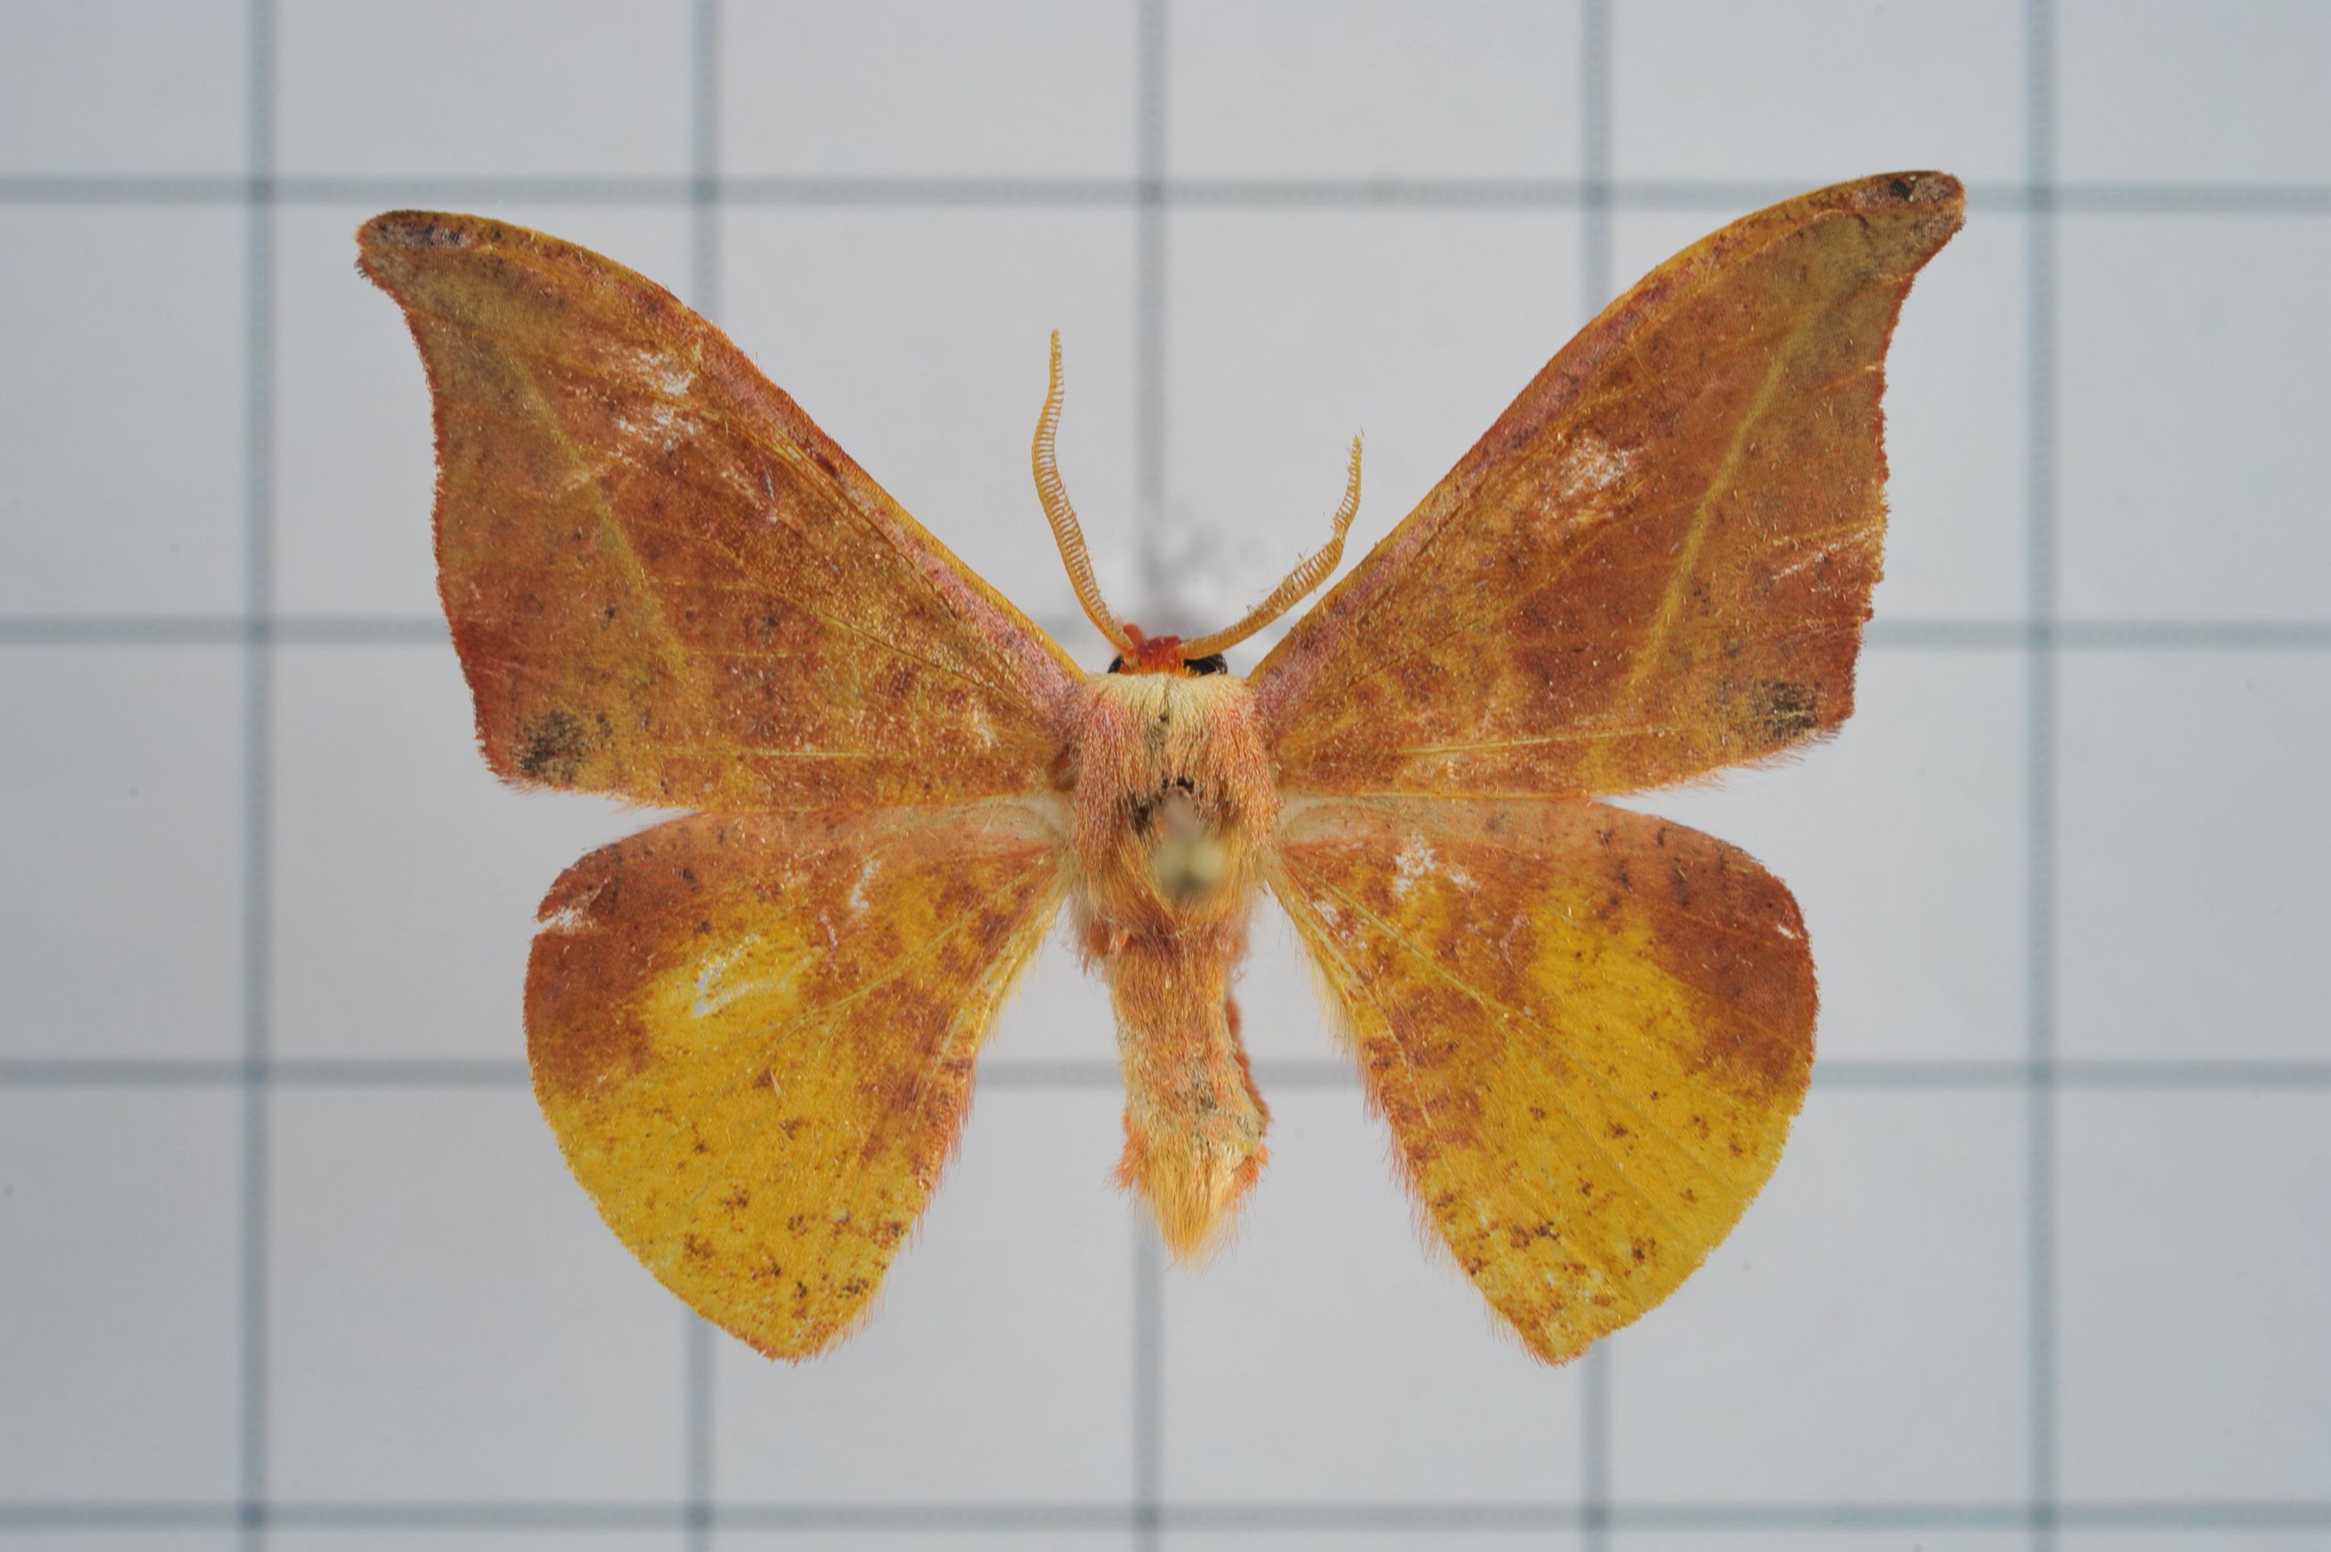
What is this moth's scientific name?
Oreta extensa
